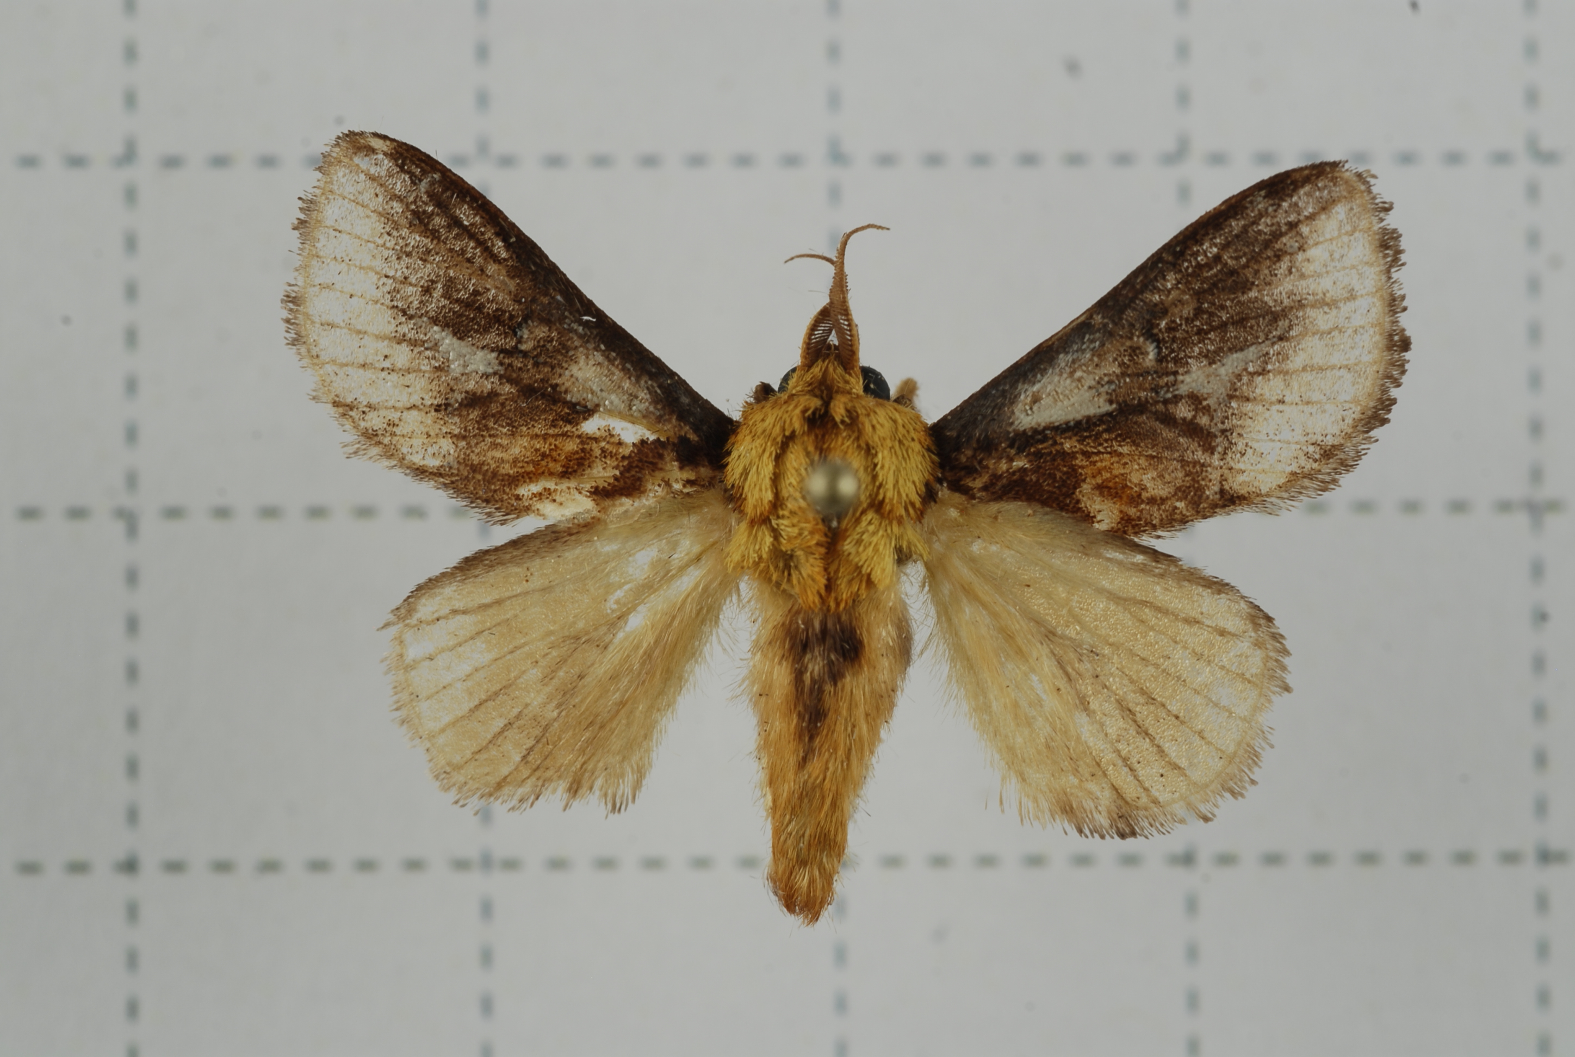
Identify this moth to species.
Miresa fulgida
